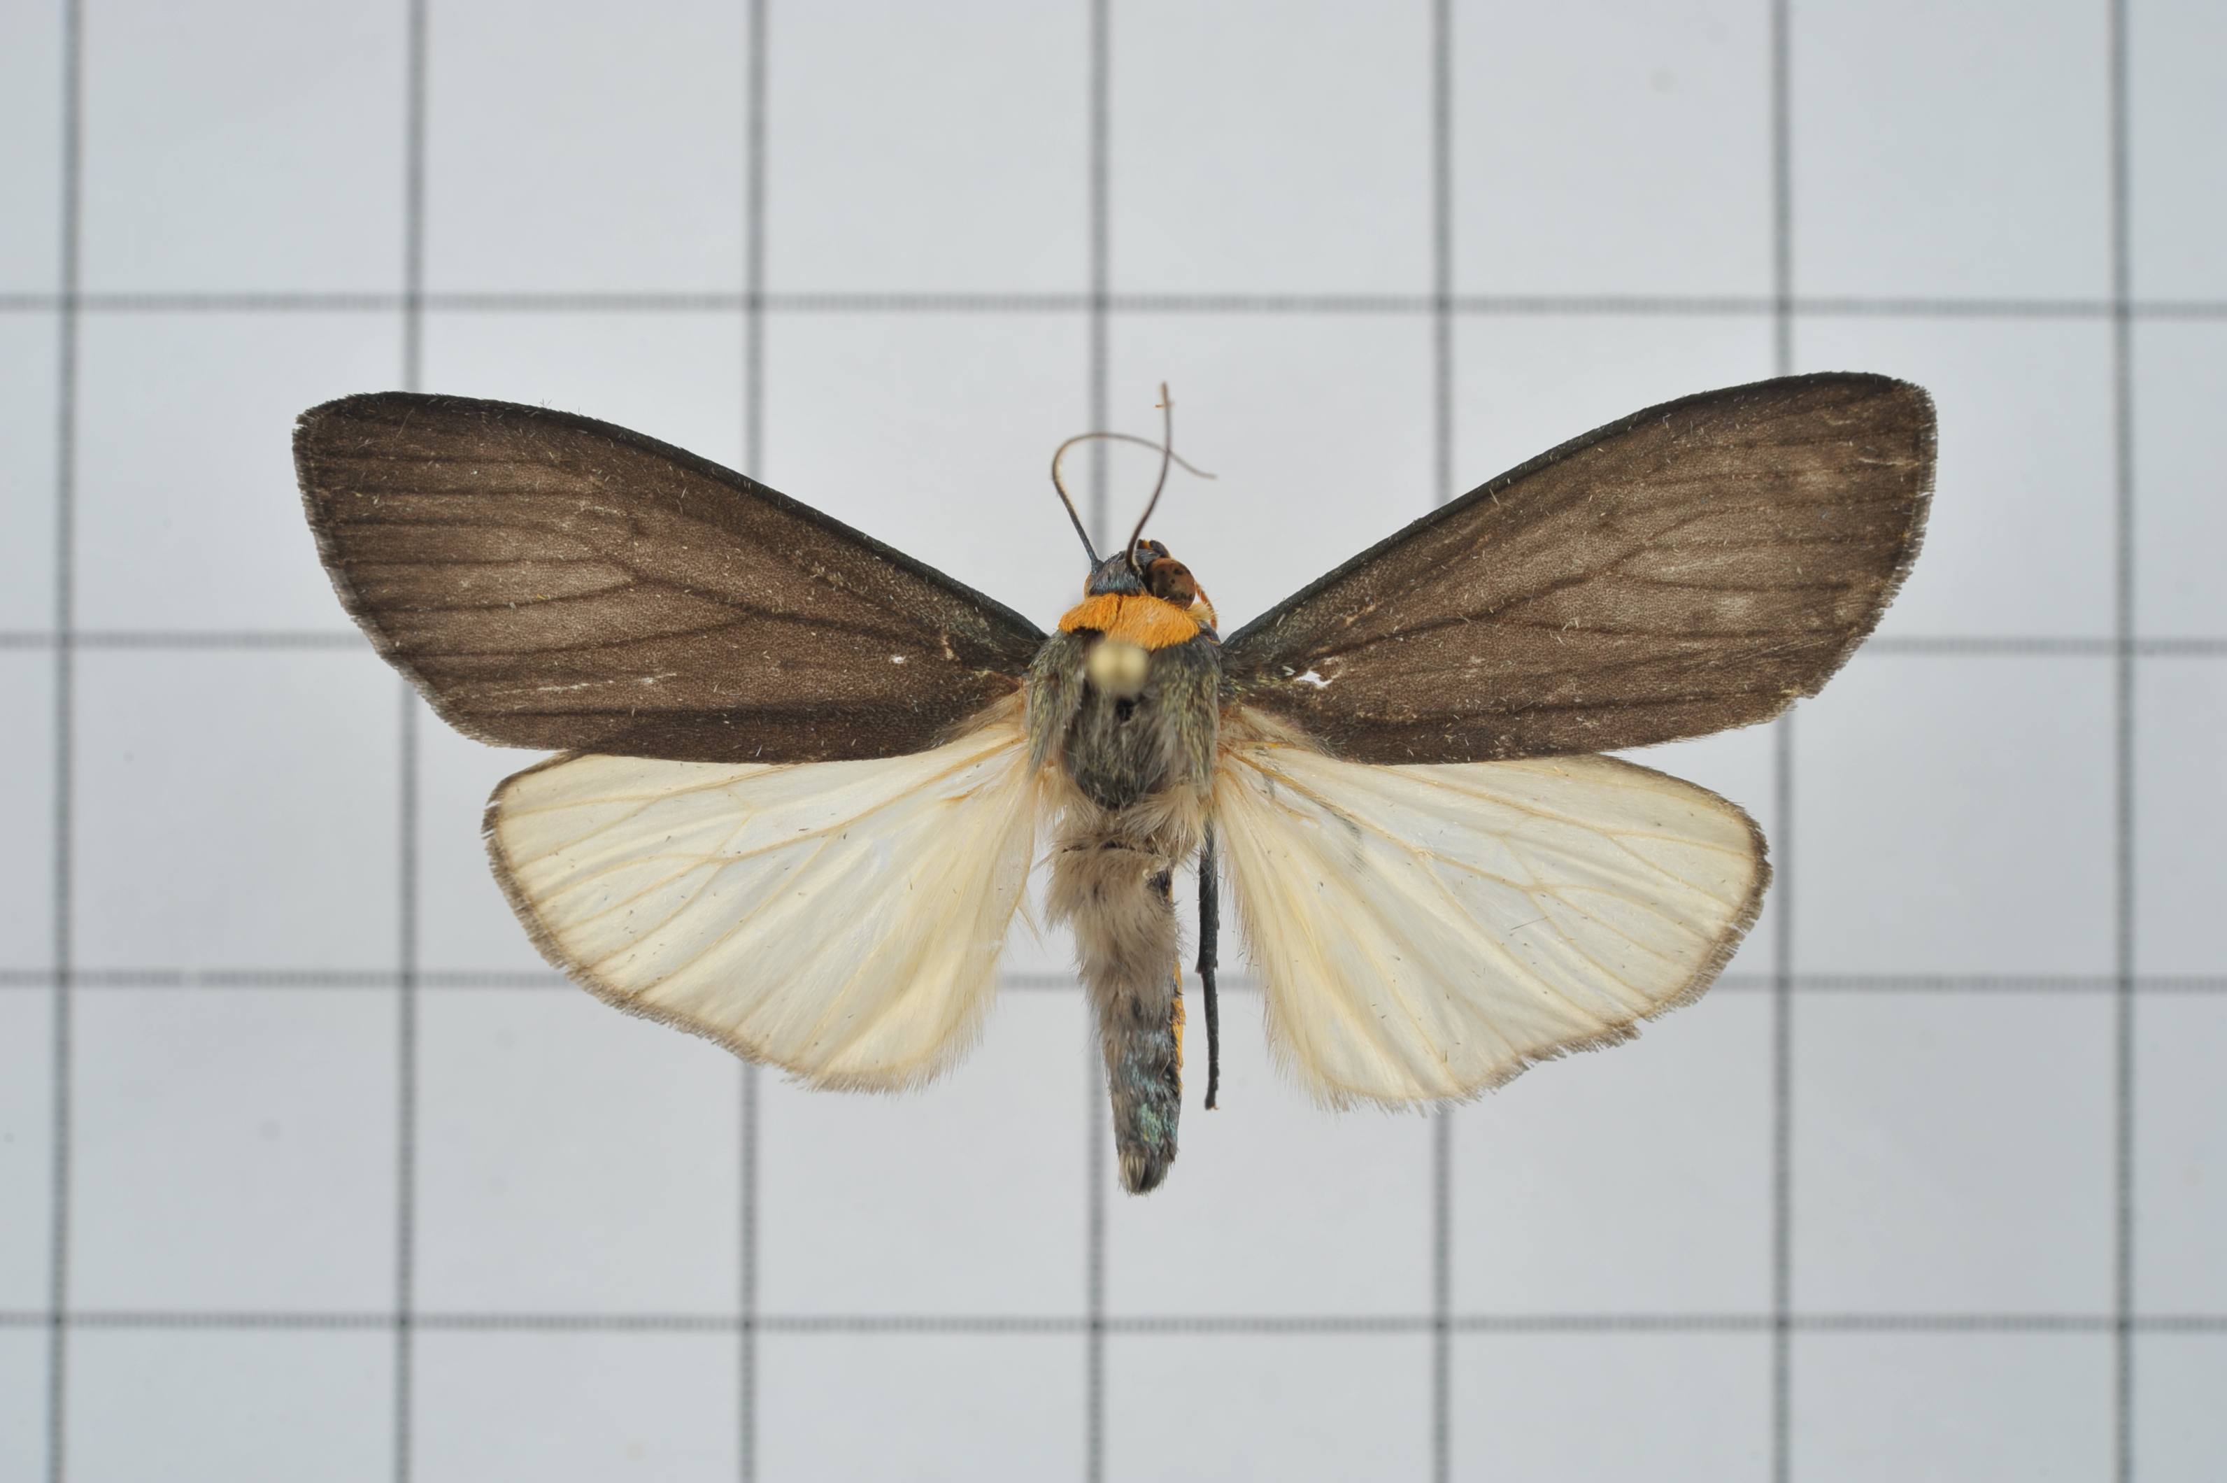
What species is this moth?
Paraona staudingeri formosana
